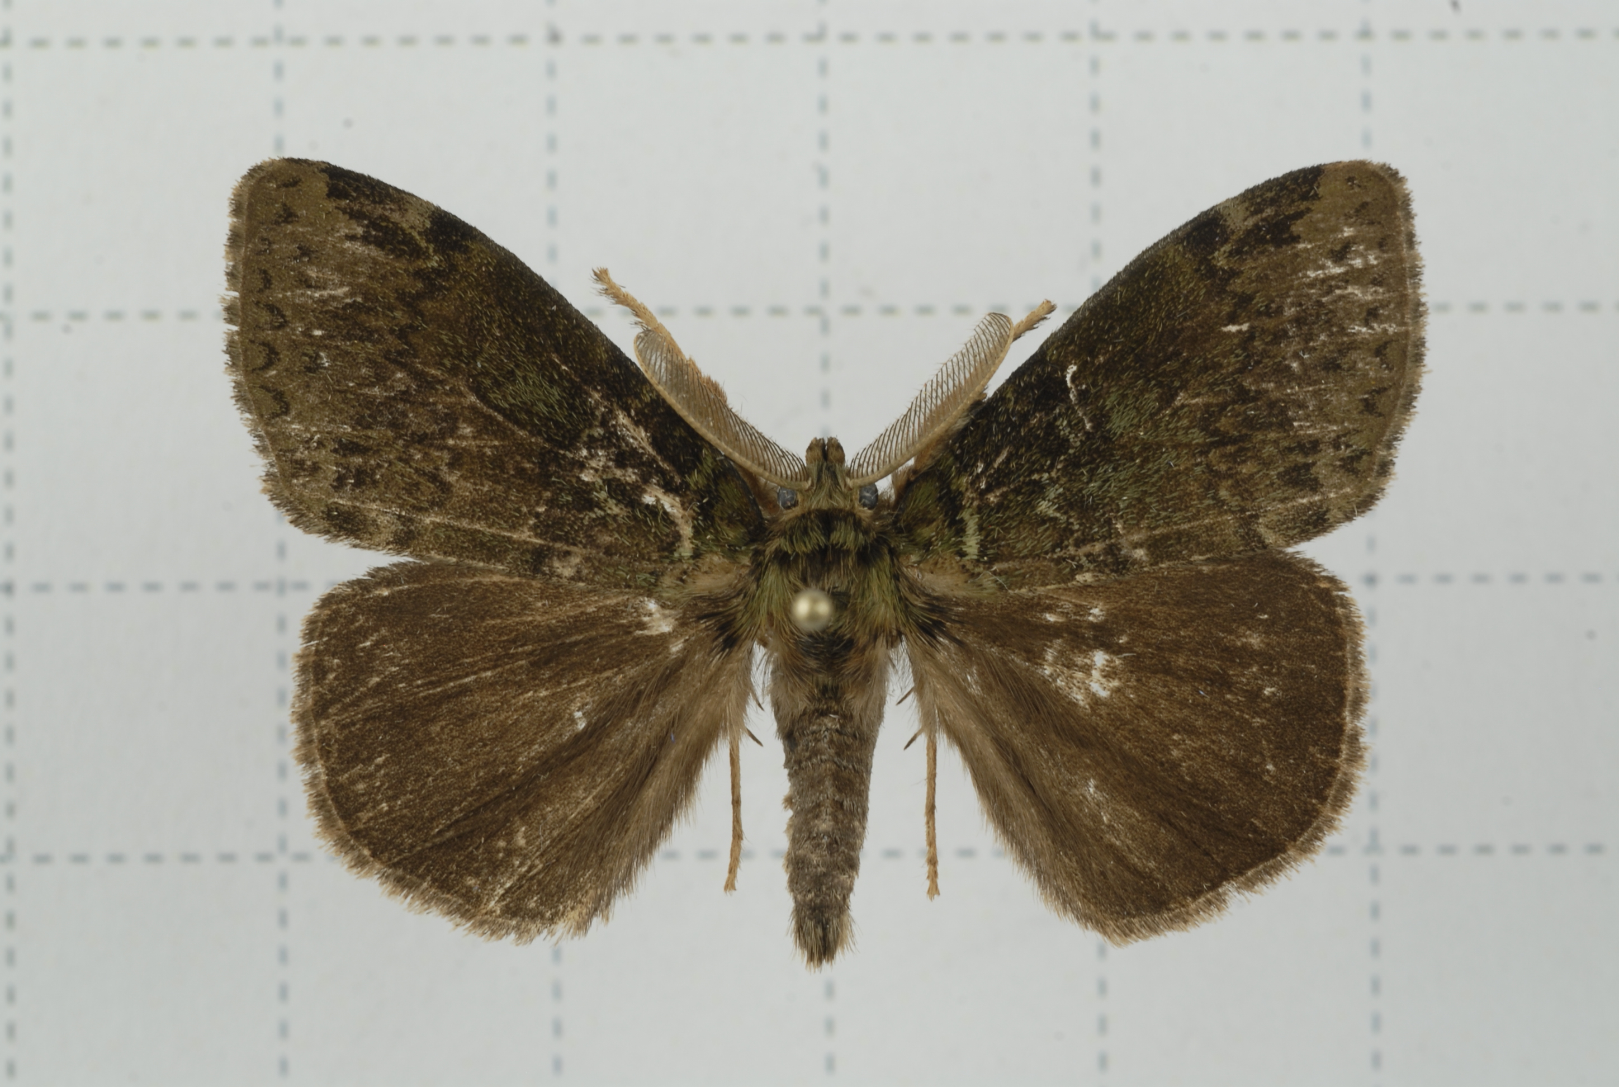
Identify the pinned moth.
Ilema olivacea
